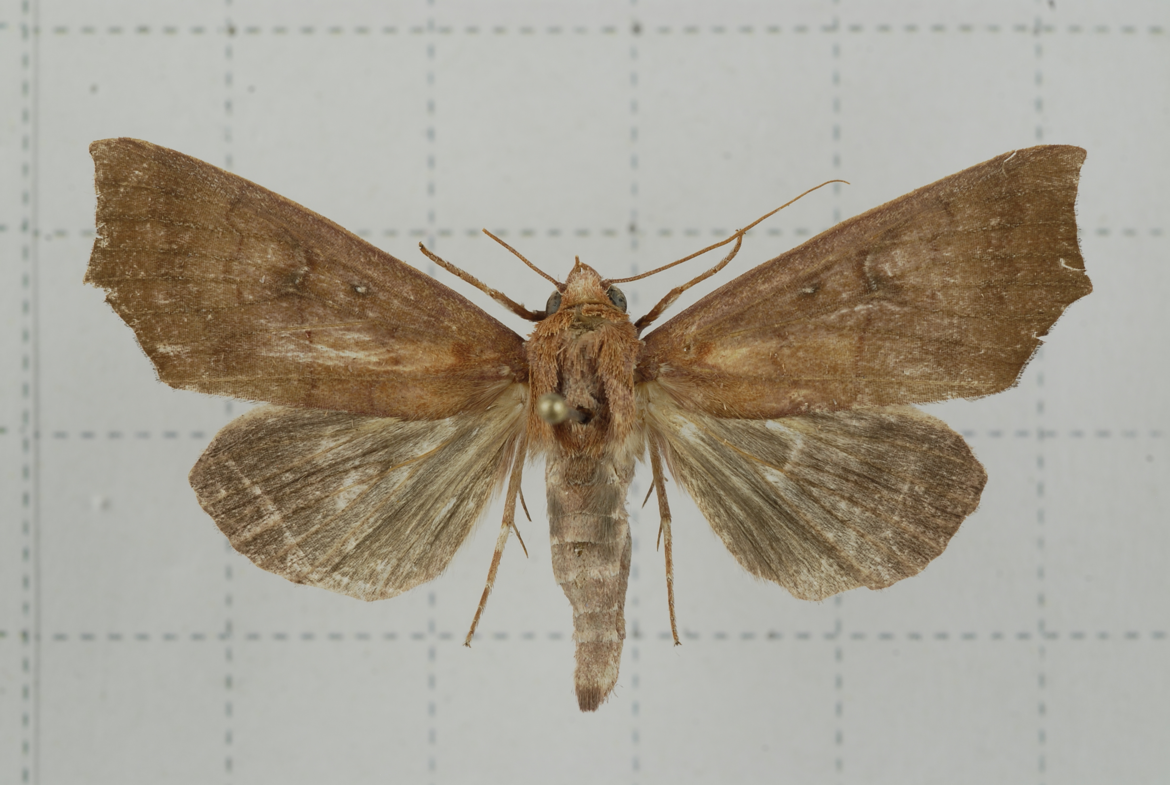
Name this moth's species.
Rusicada privata
